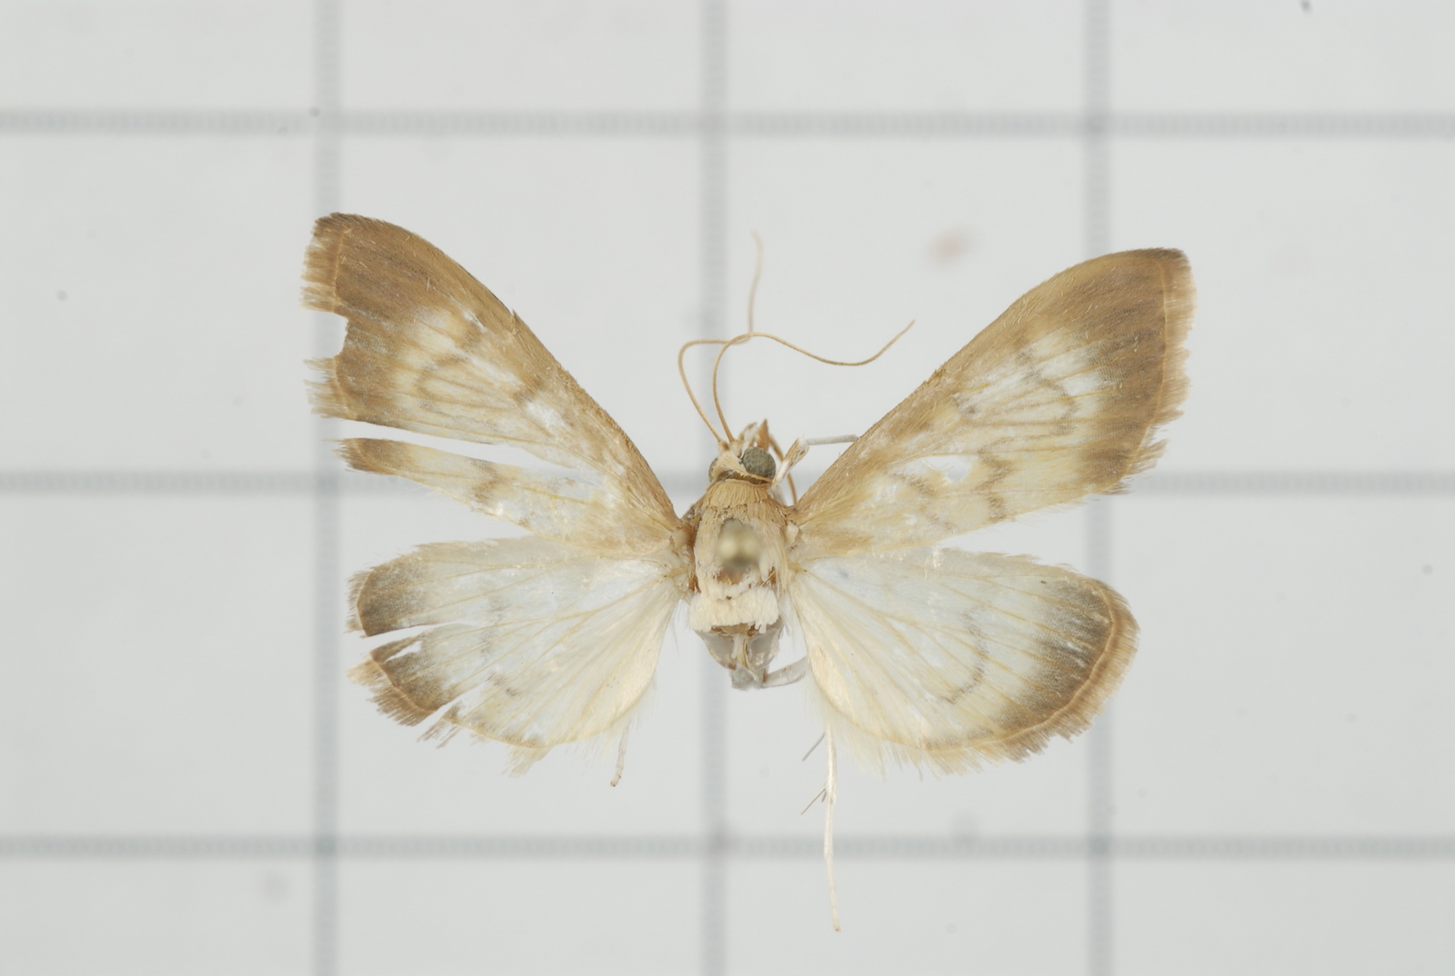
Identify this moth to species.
Crypsiptya coclesalis
